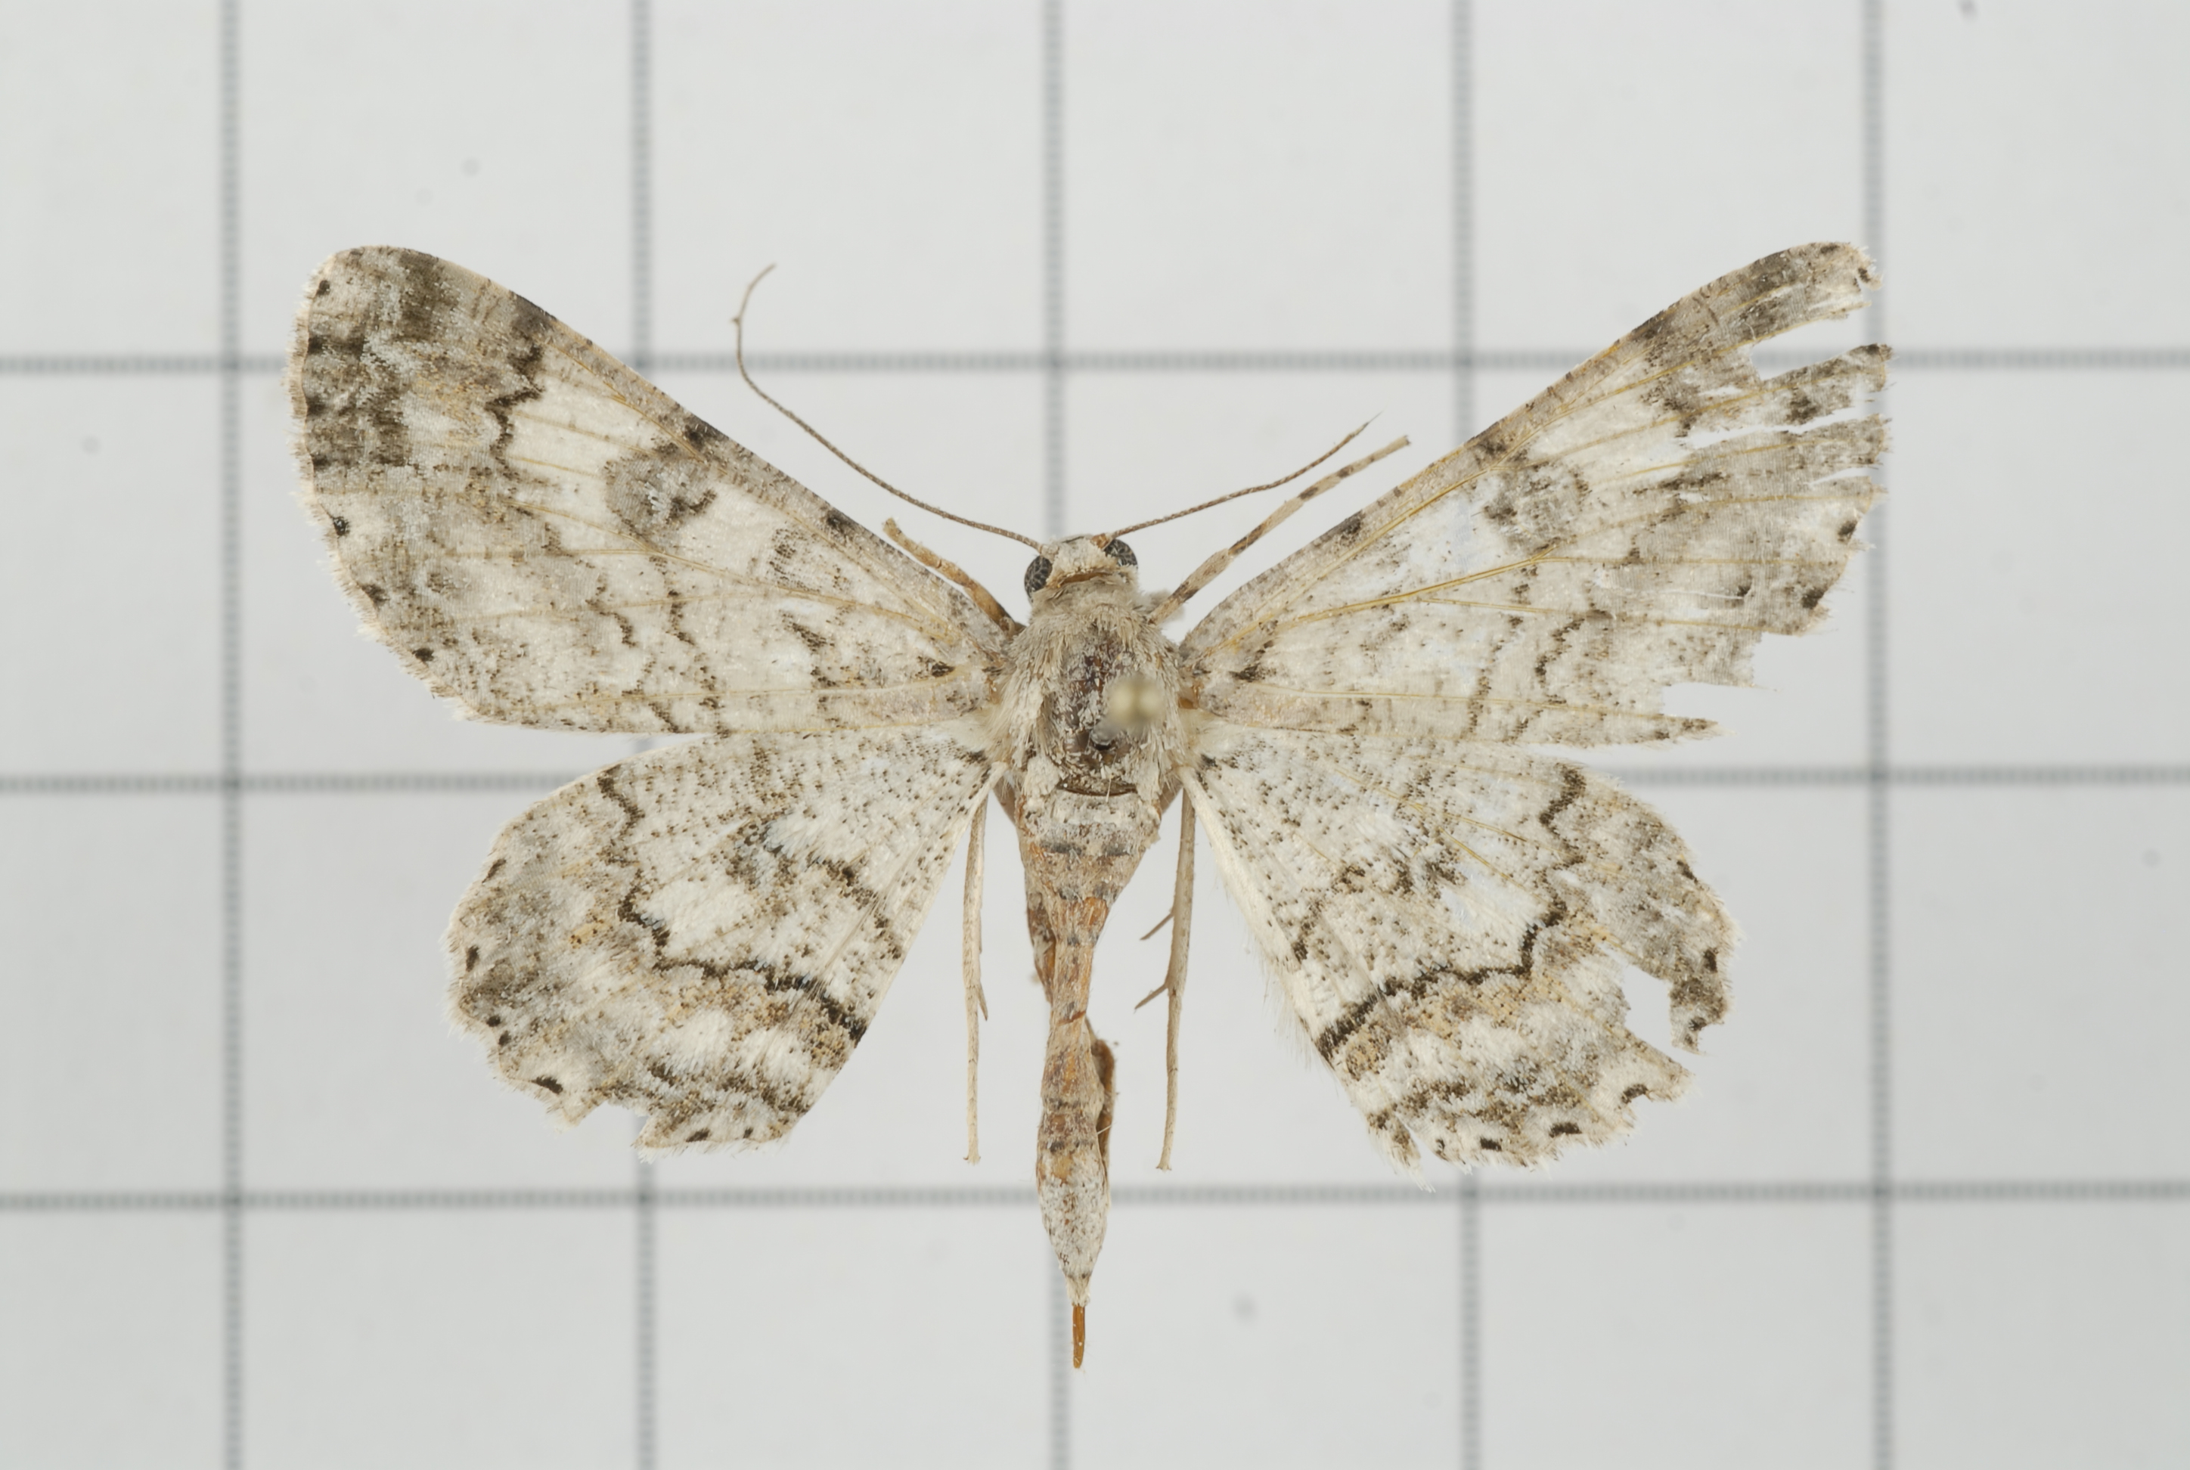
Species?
Cleora injectaria
